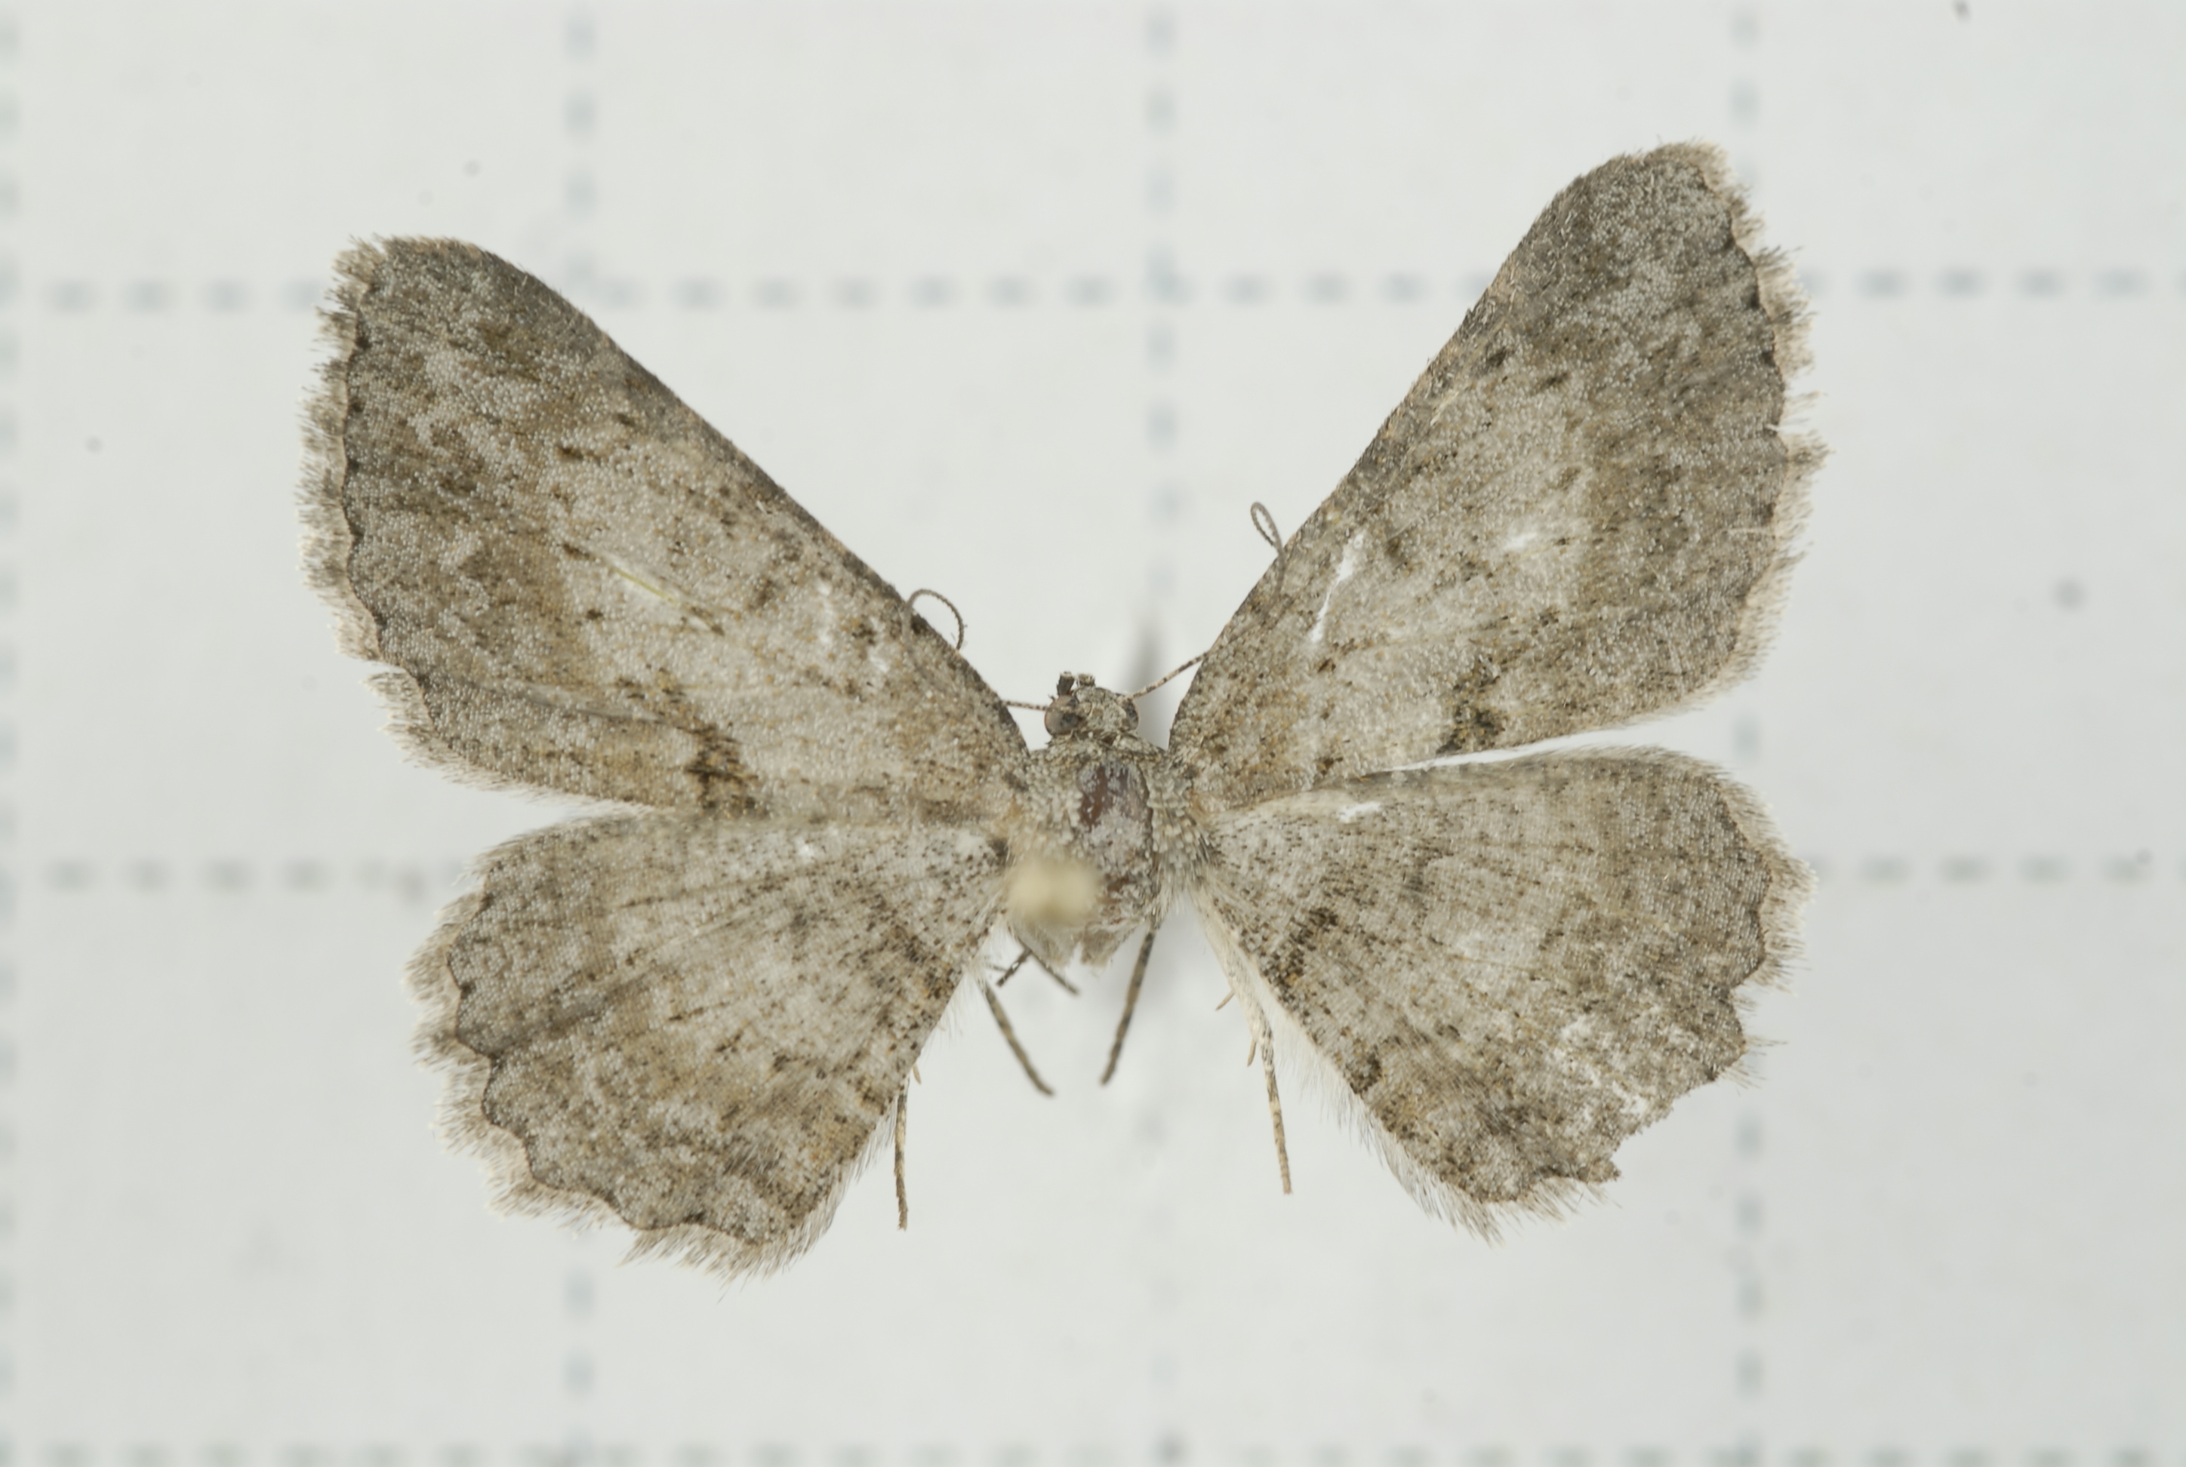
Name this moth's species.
Psilalcis breta rantaizana
